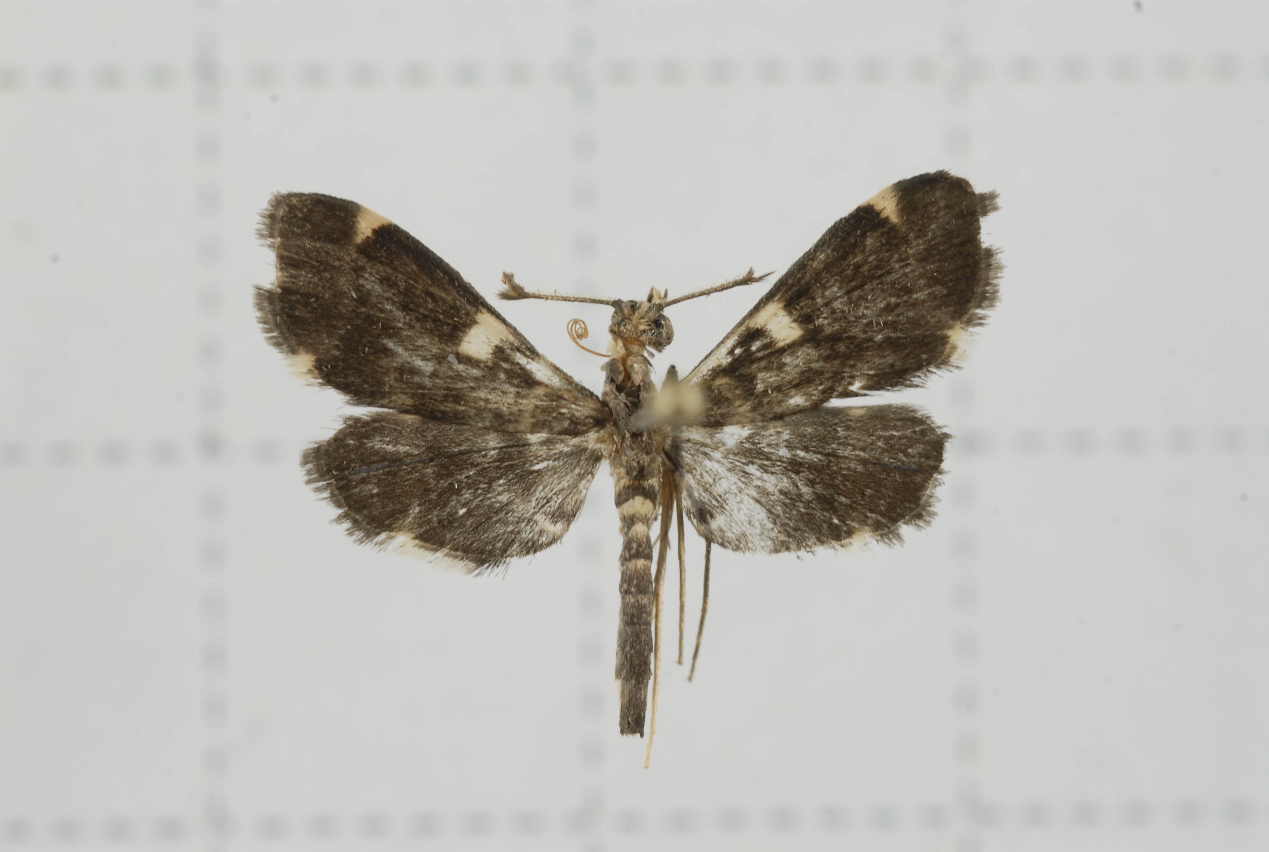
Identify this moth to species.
Piletocera aegimiusalis
